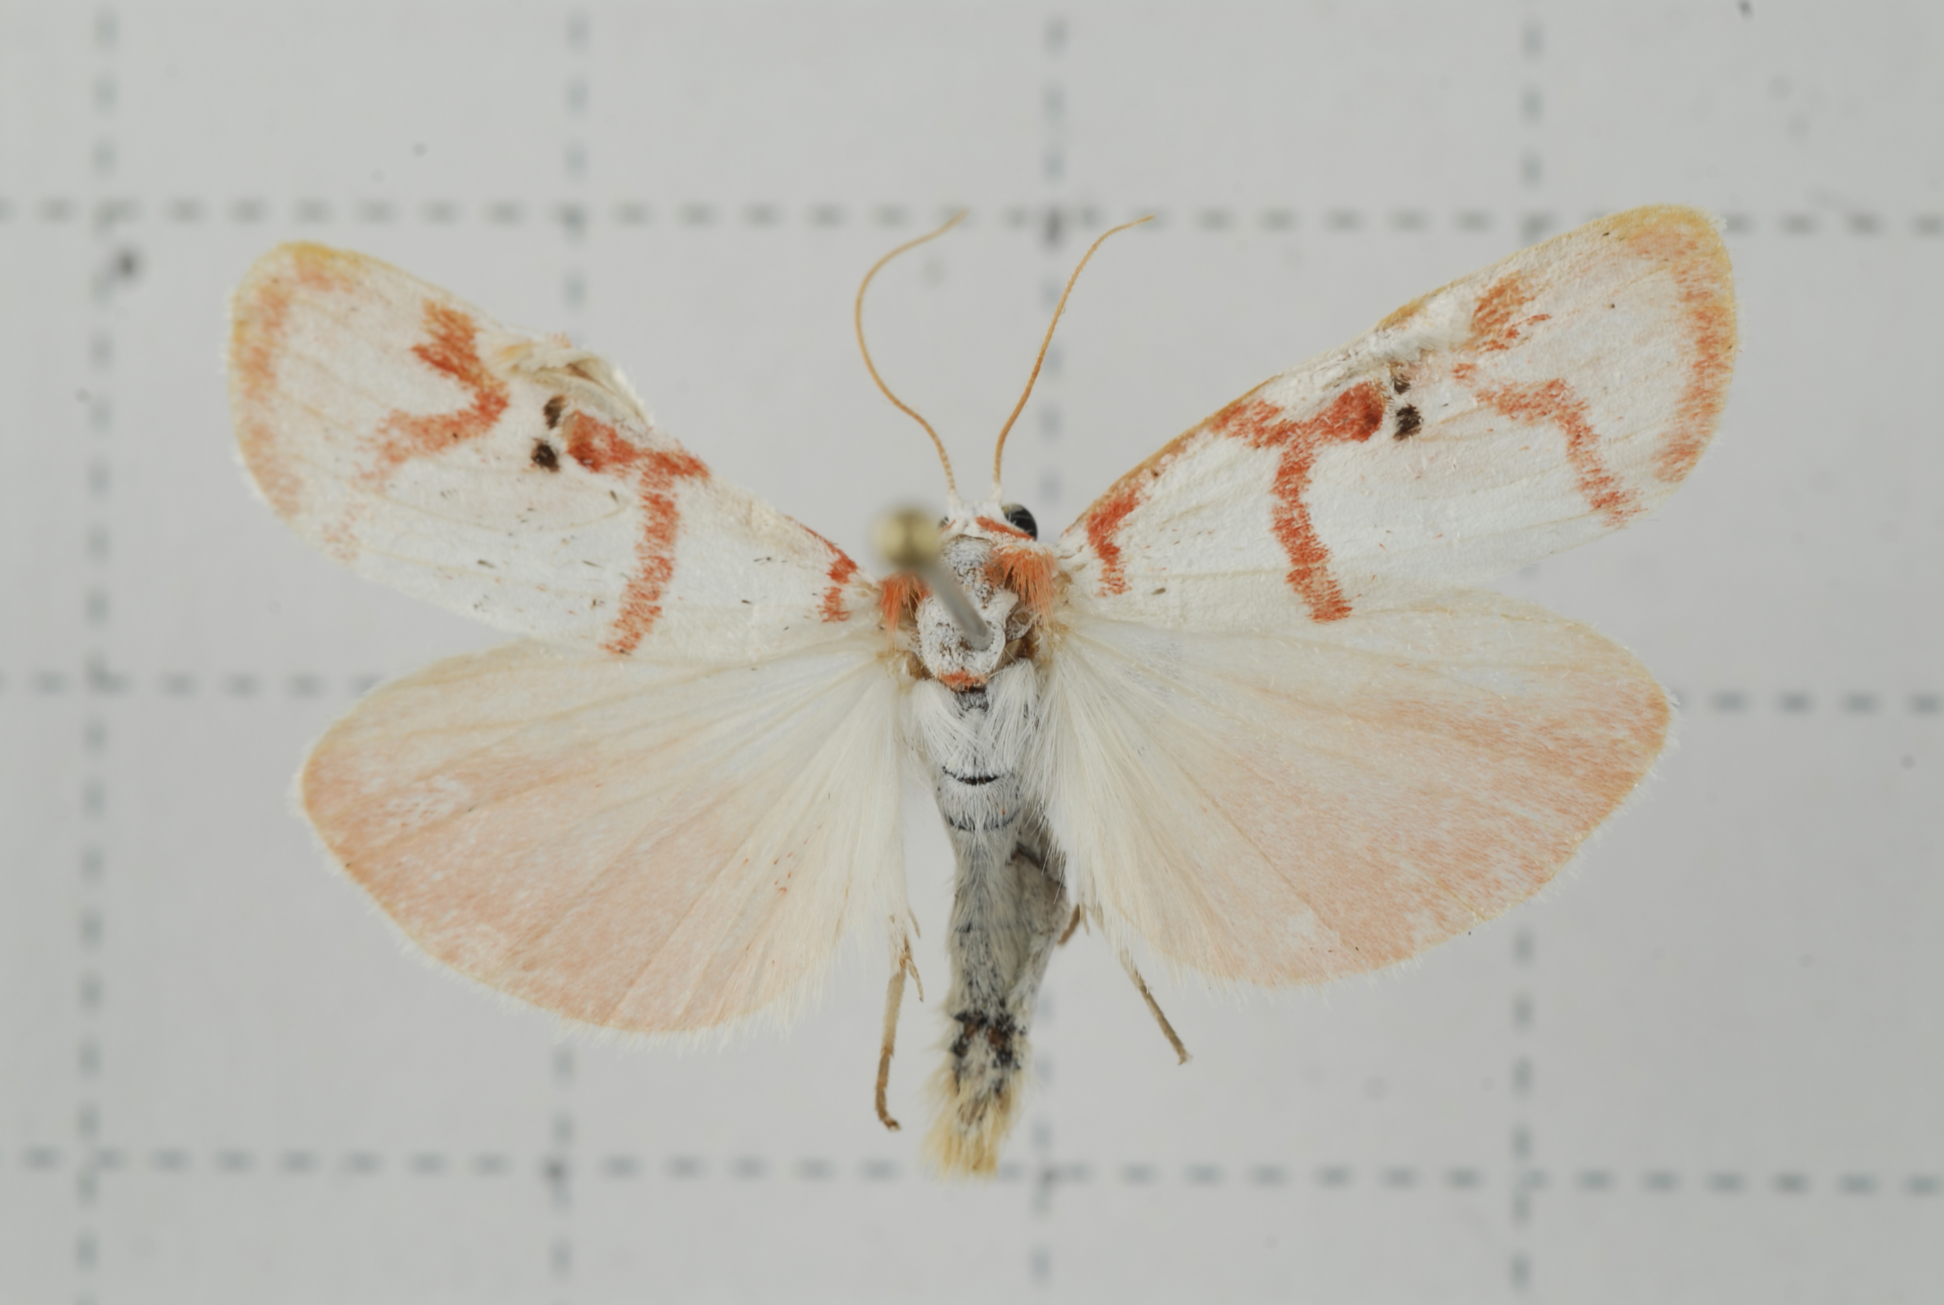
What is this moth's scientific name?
Cyana hamata hamata
